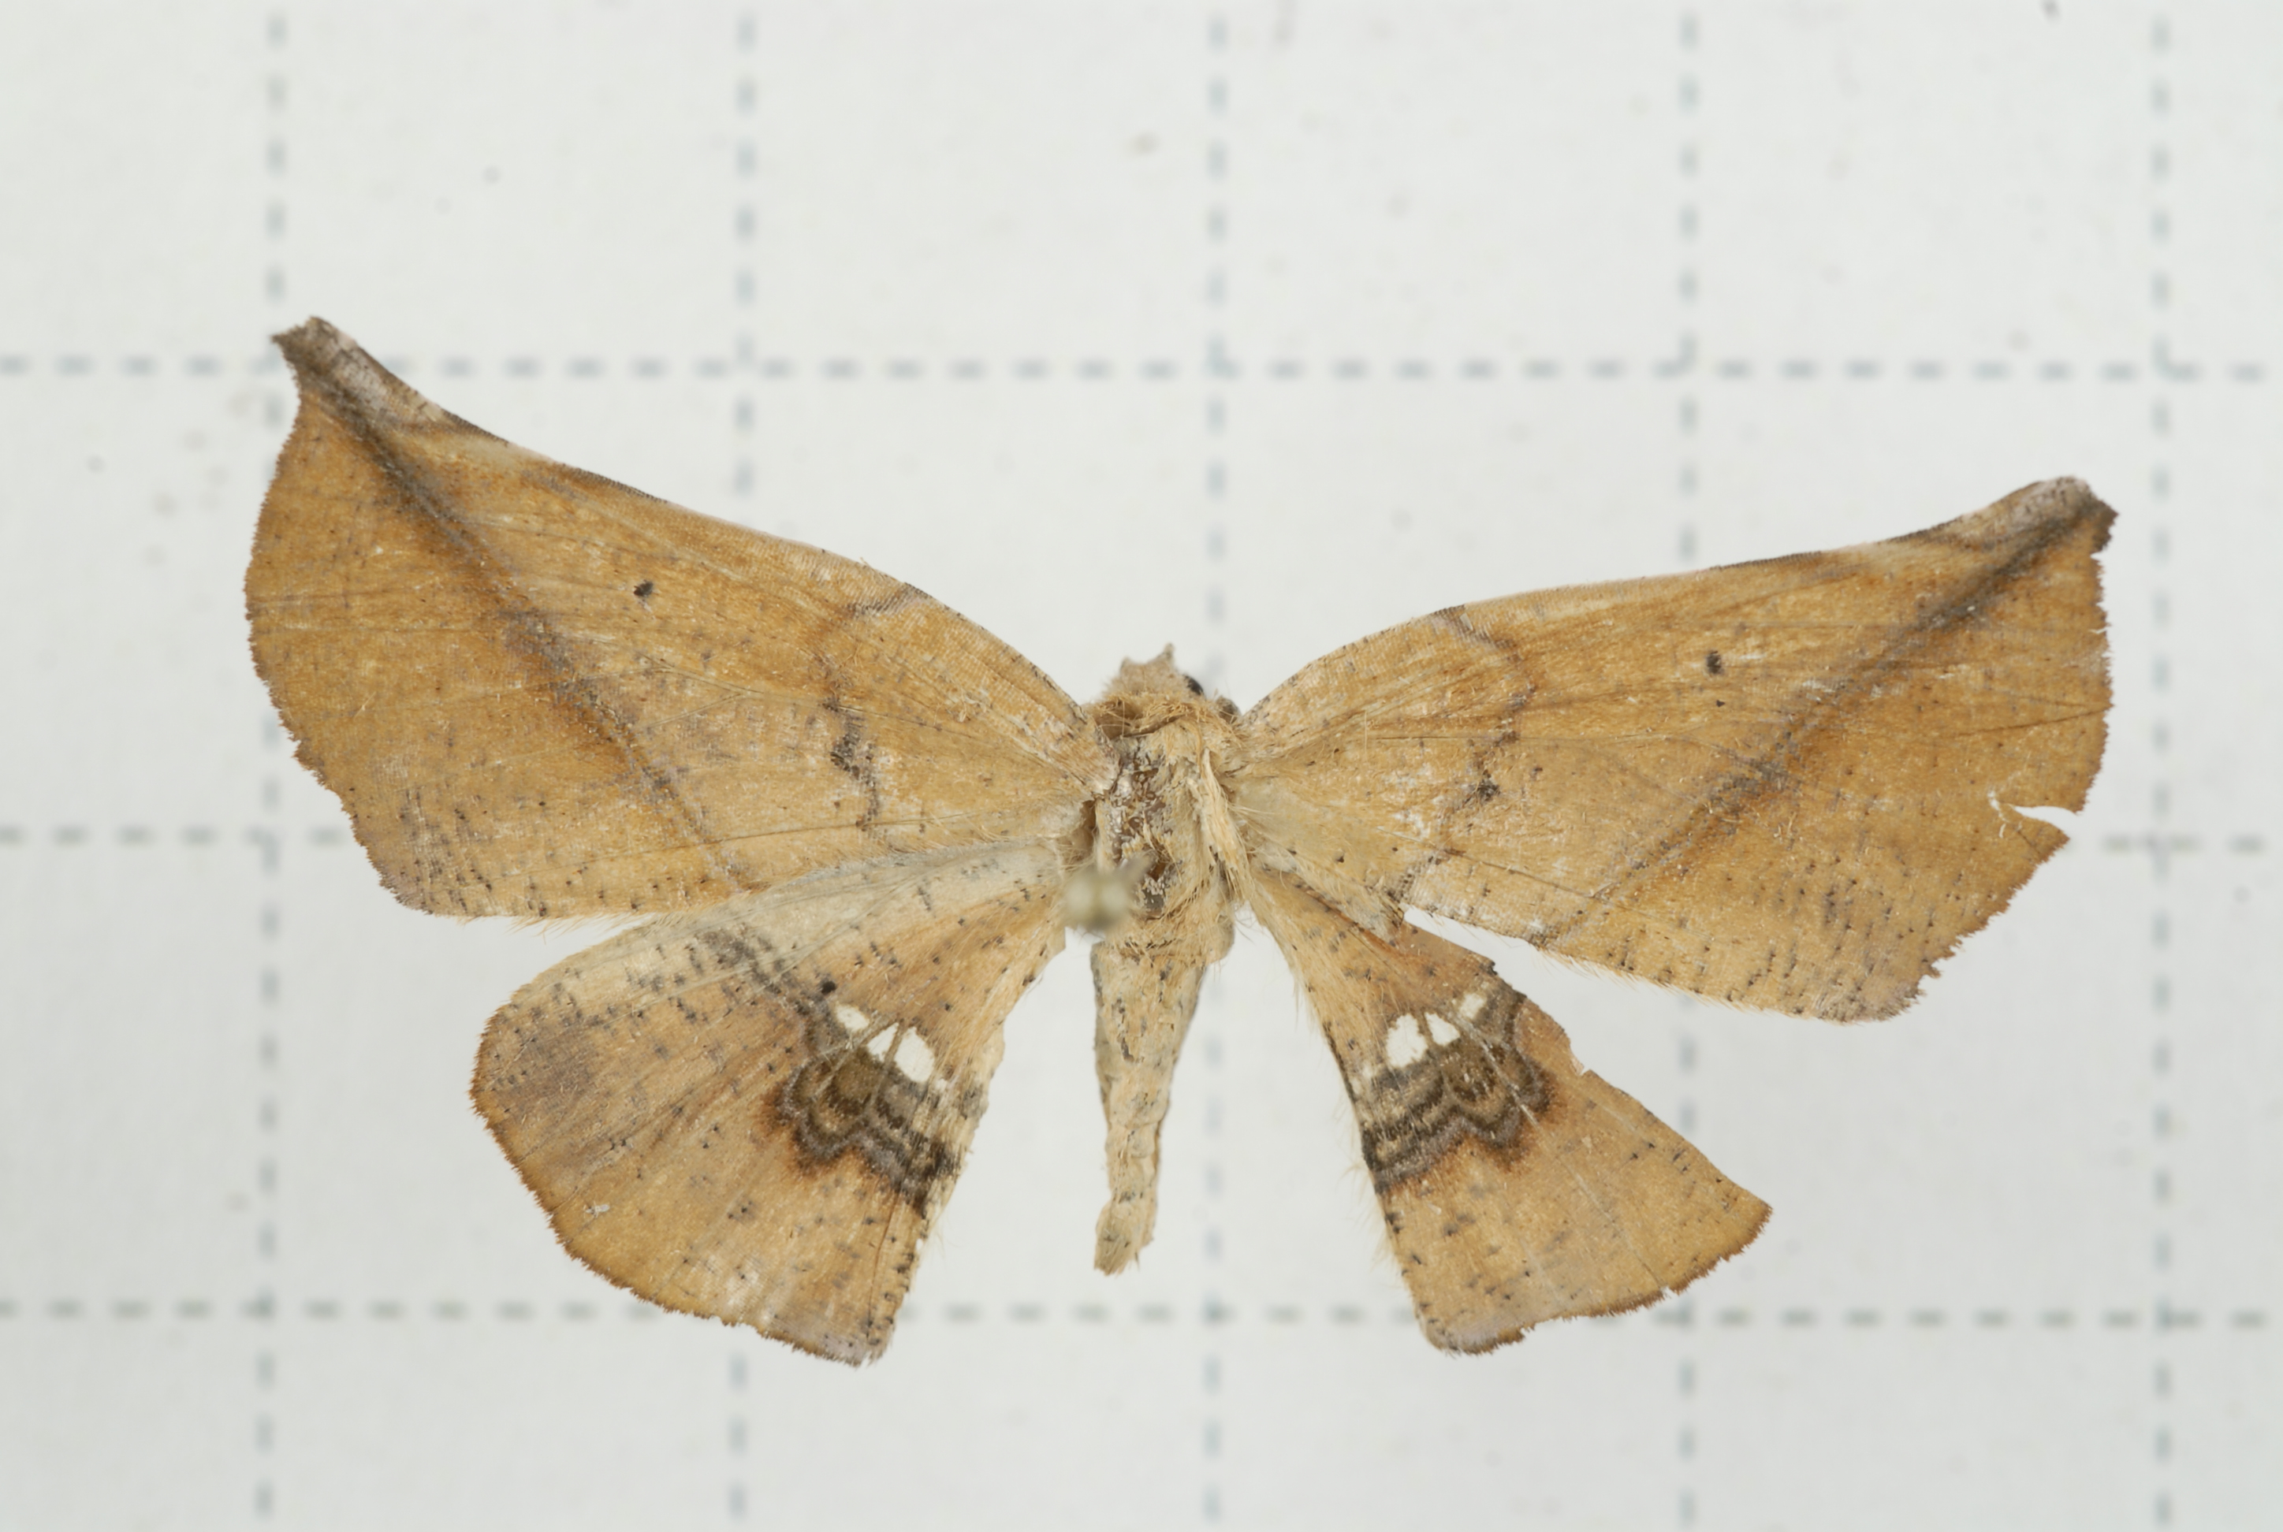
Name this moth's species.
Garaeus apicata formosanus
